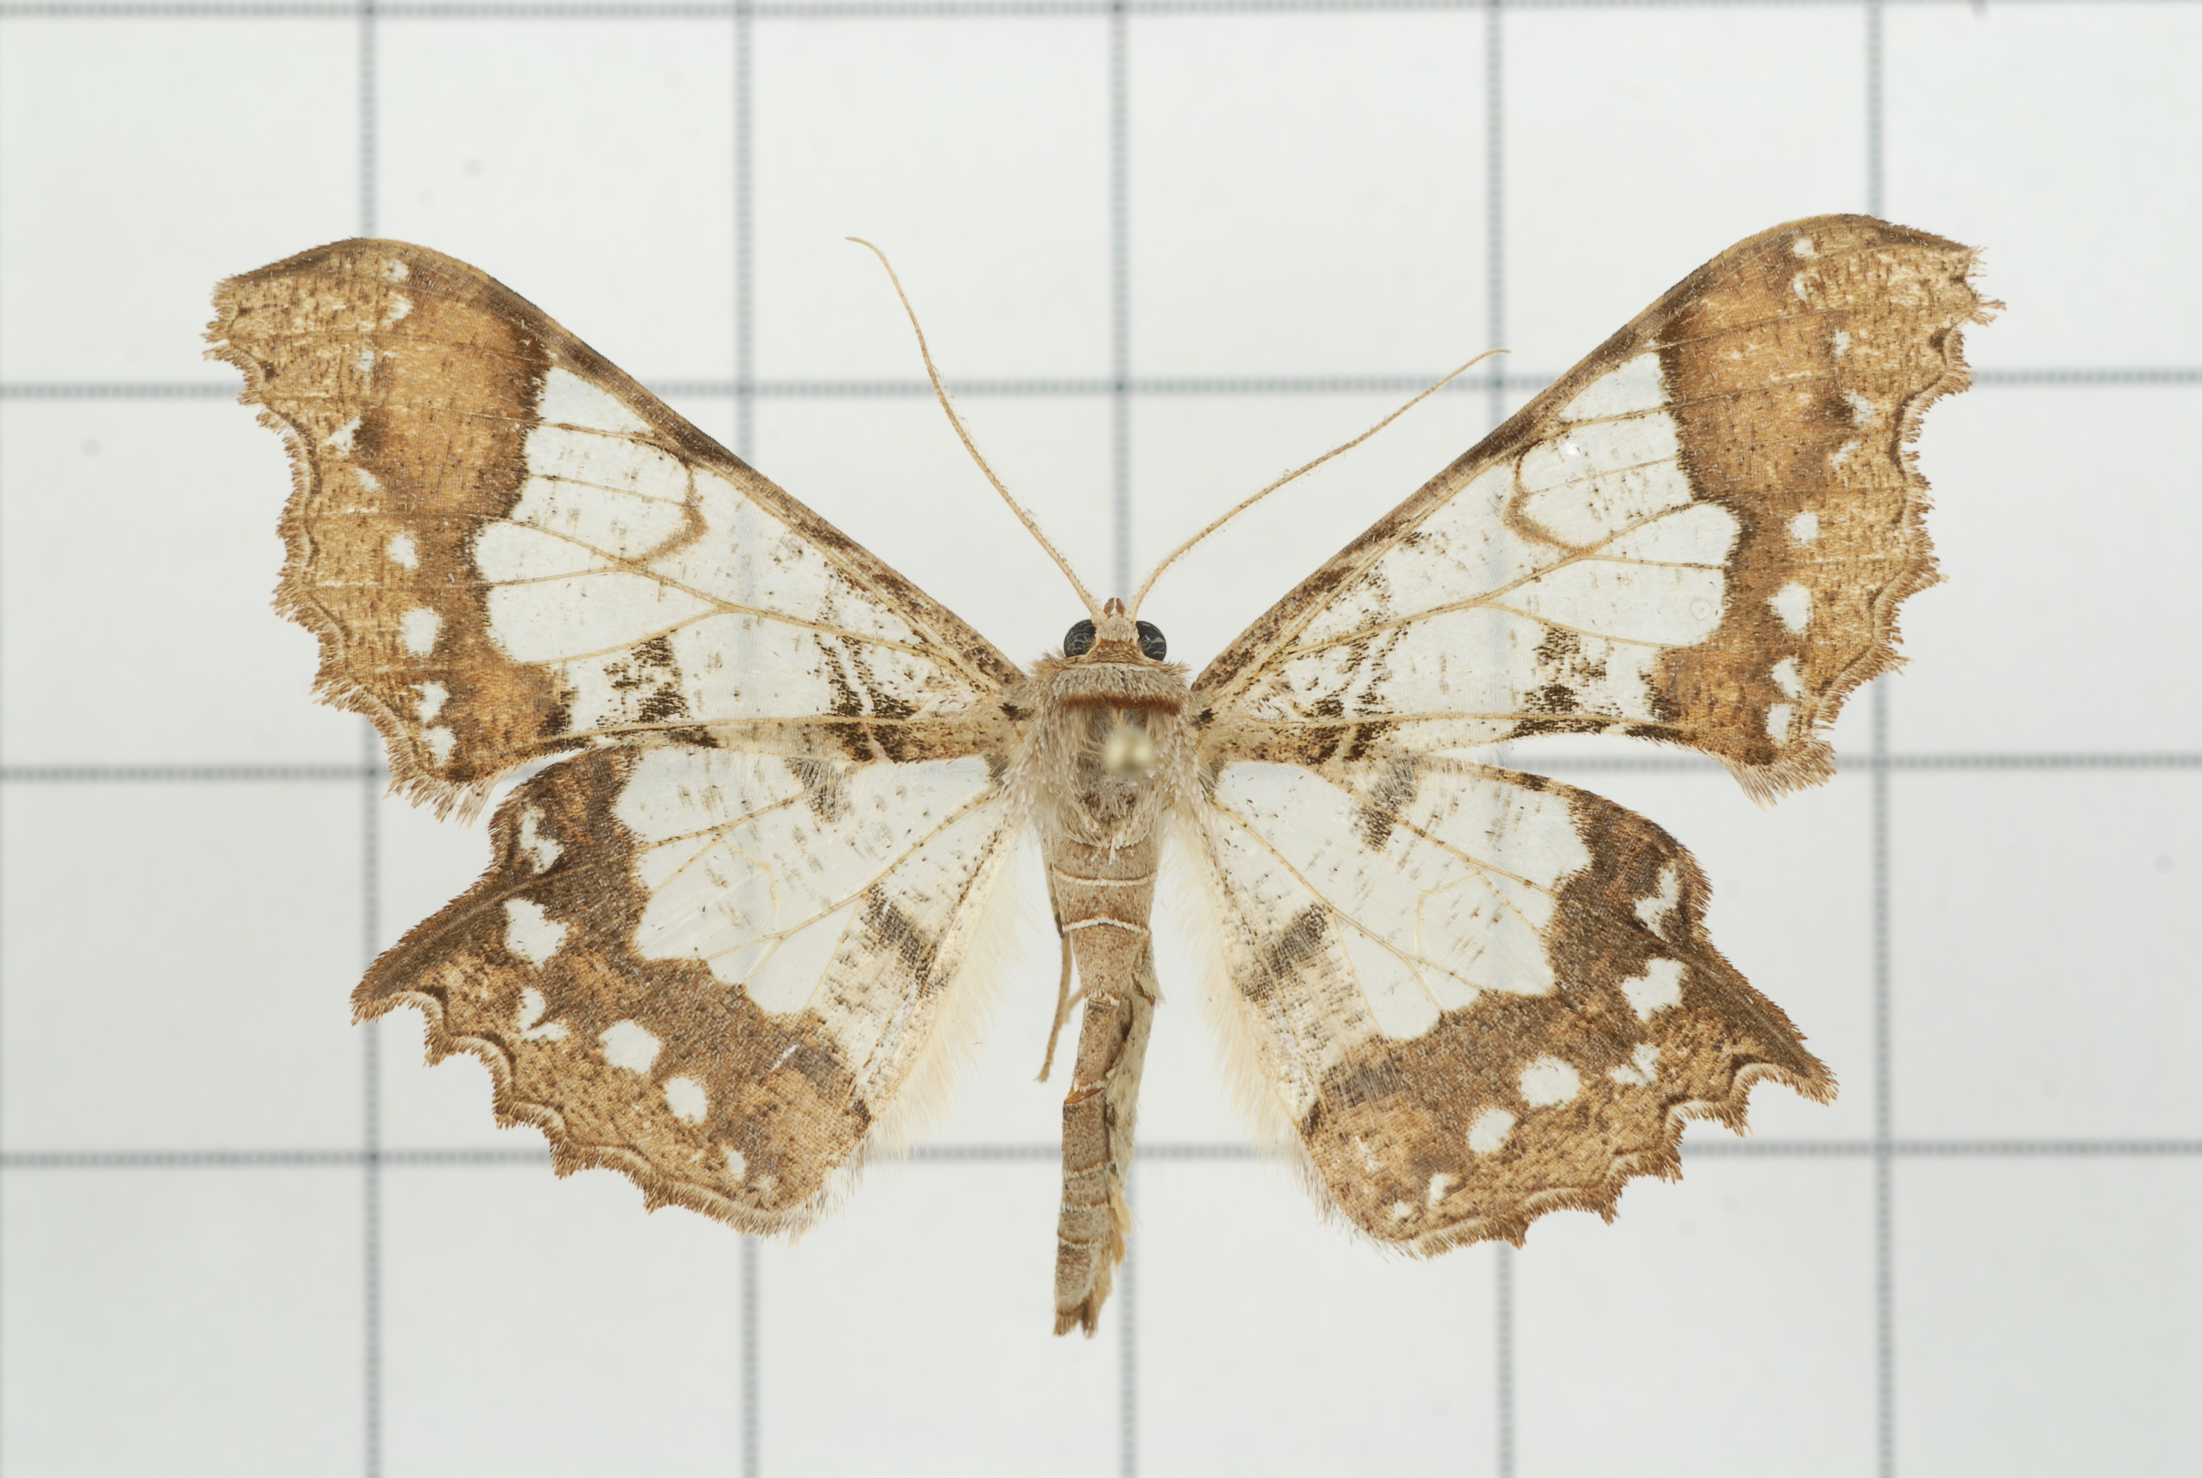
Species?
Krananda semihyalina
